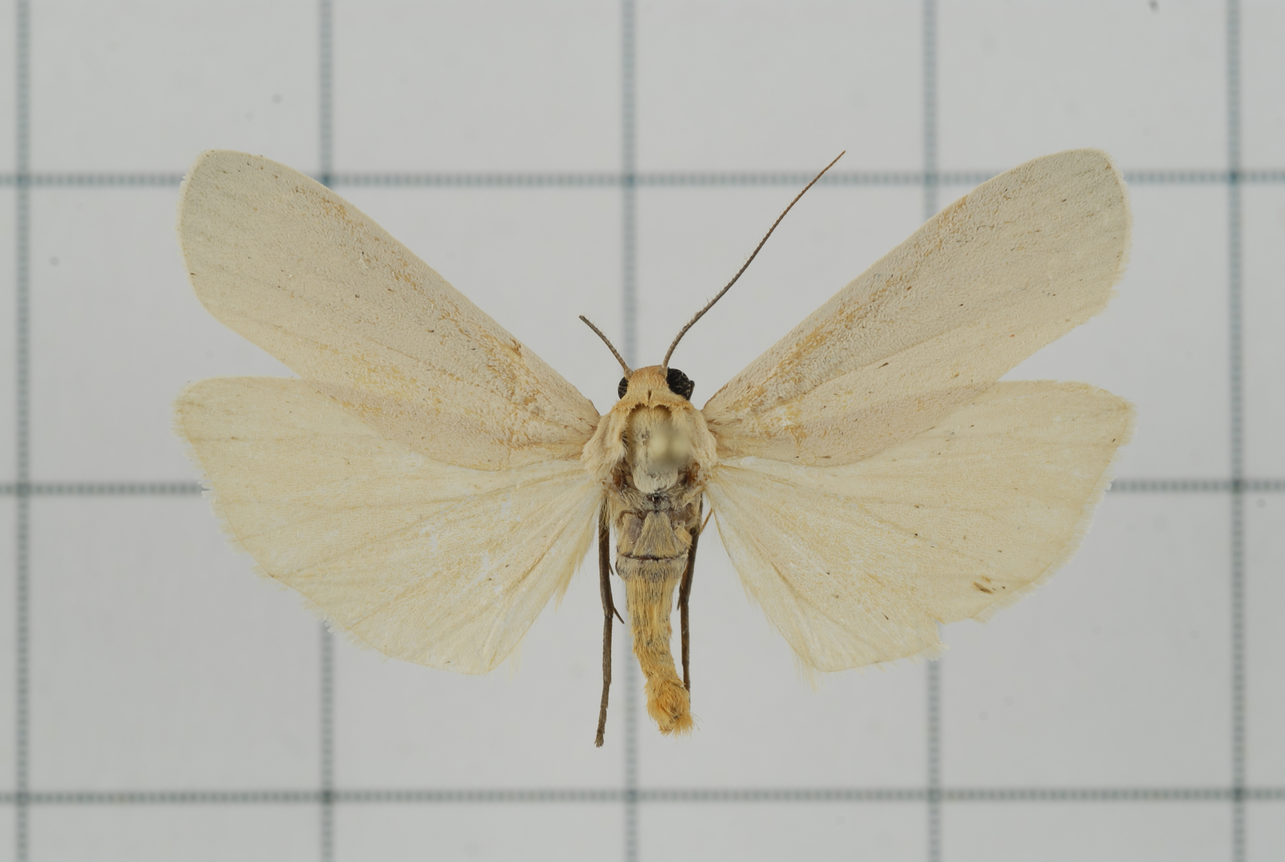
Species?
Eilema ranrunensis
